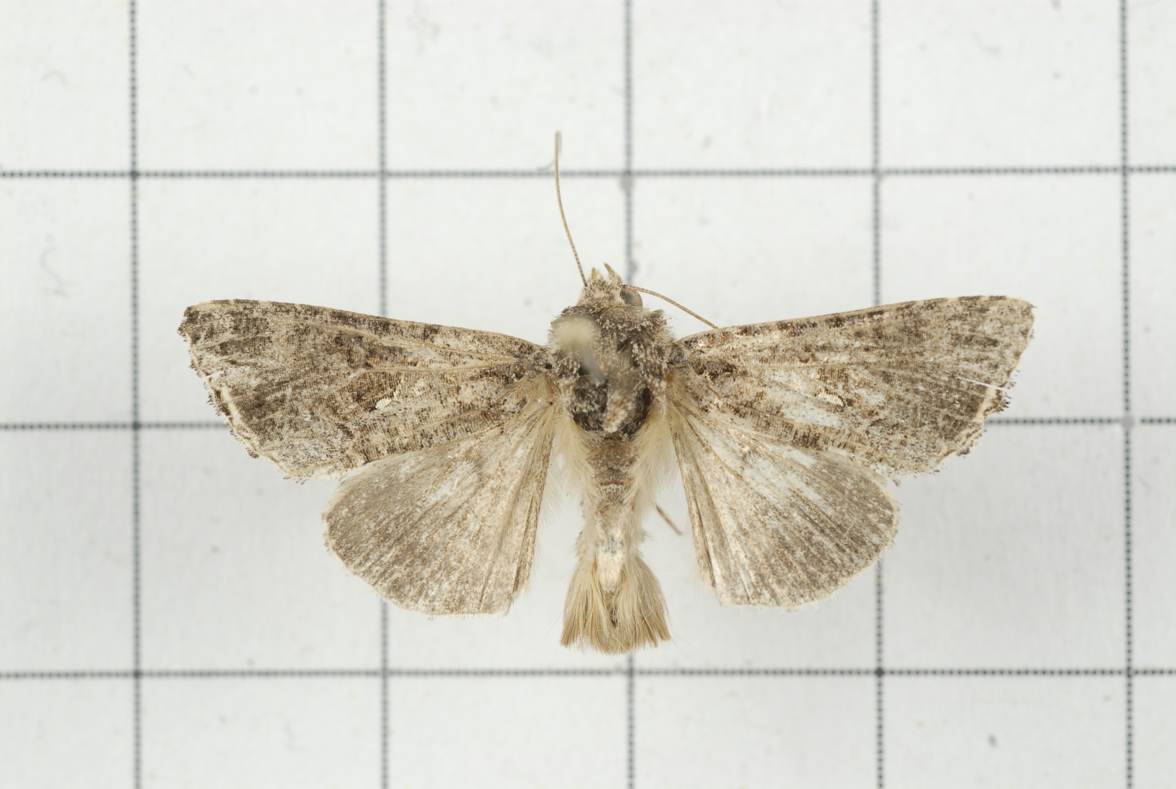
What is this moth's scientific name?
Ctenoplusia kosemponensis
